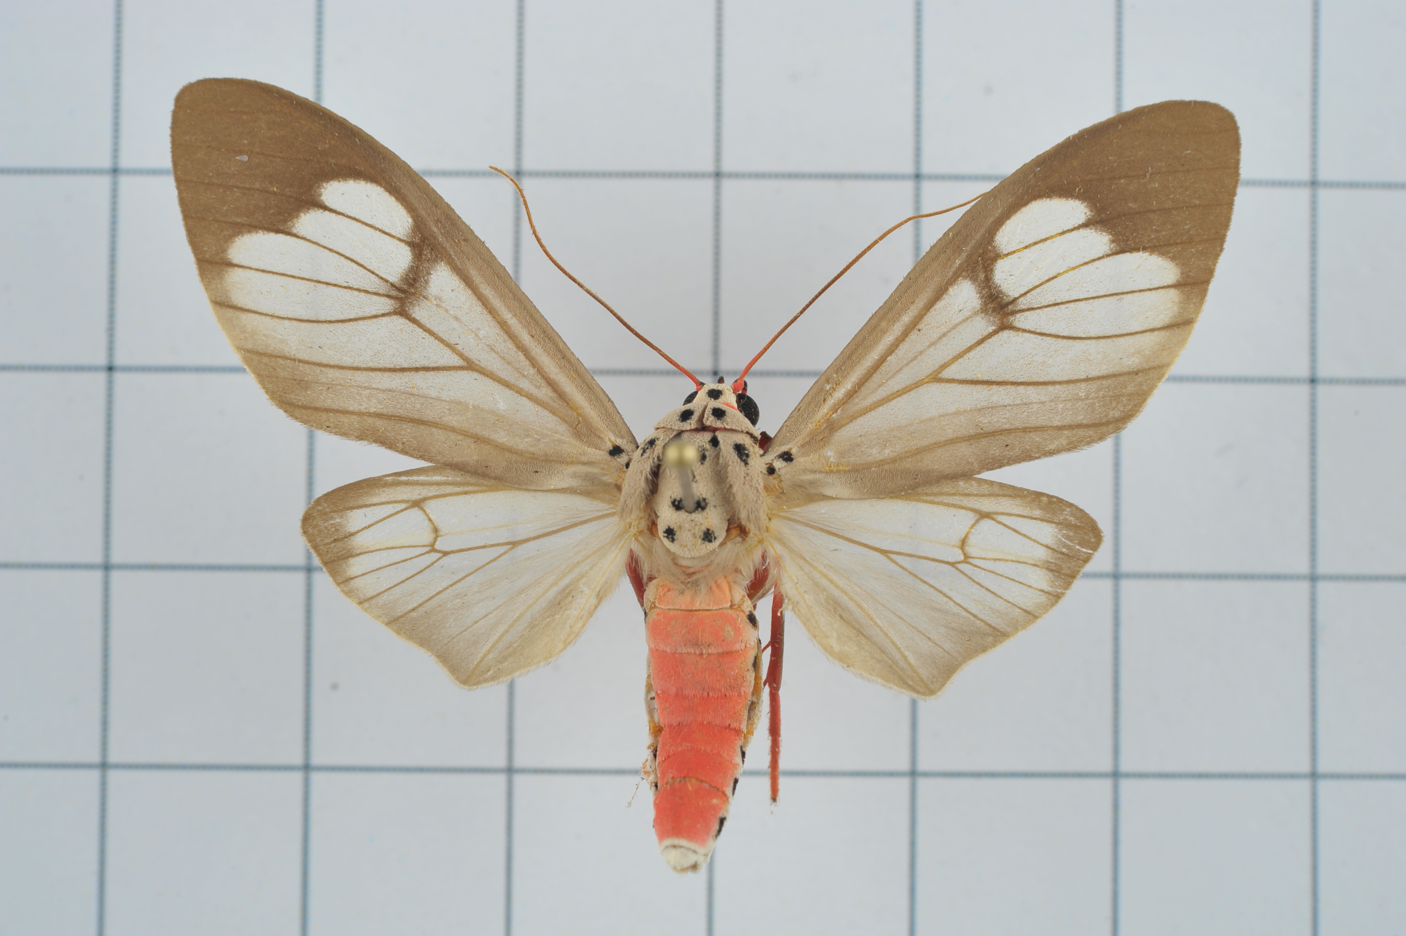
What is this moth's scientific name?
Amerila astreus
